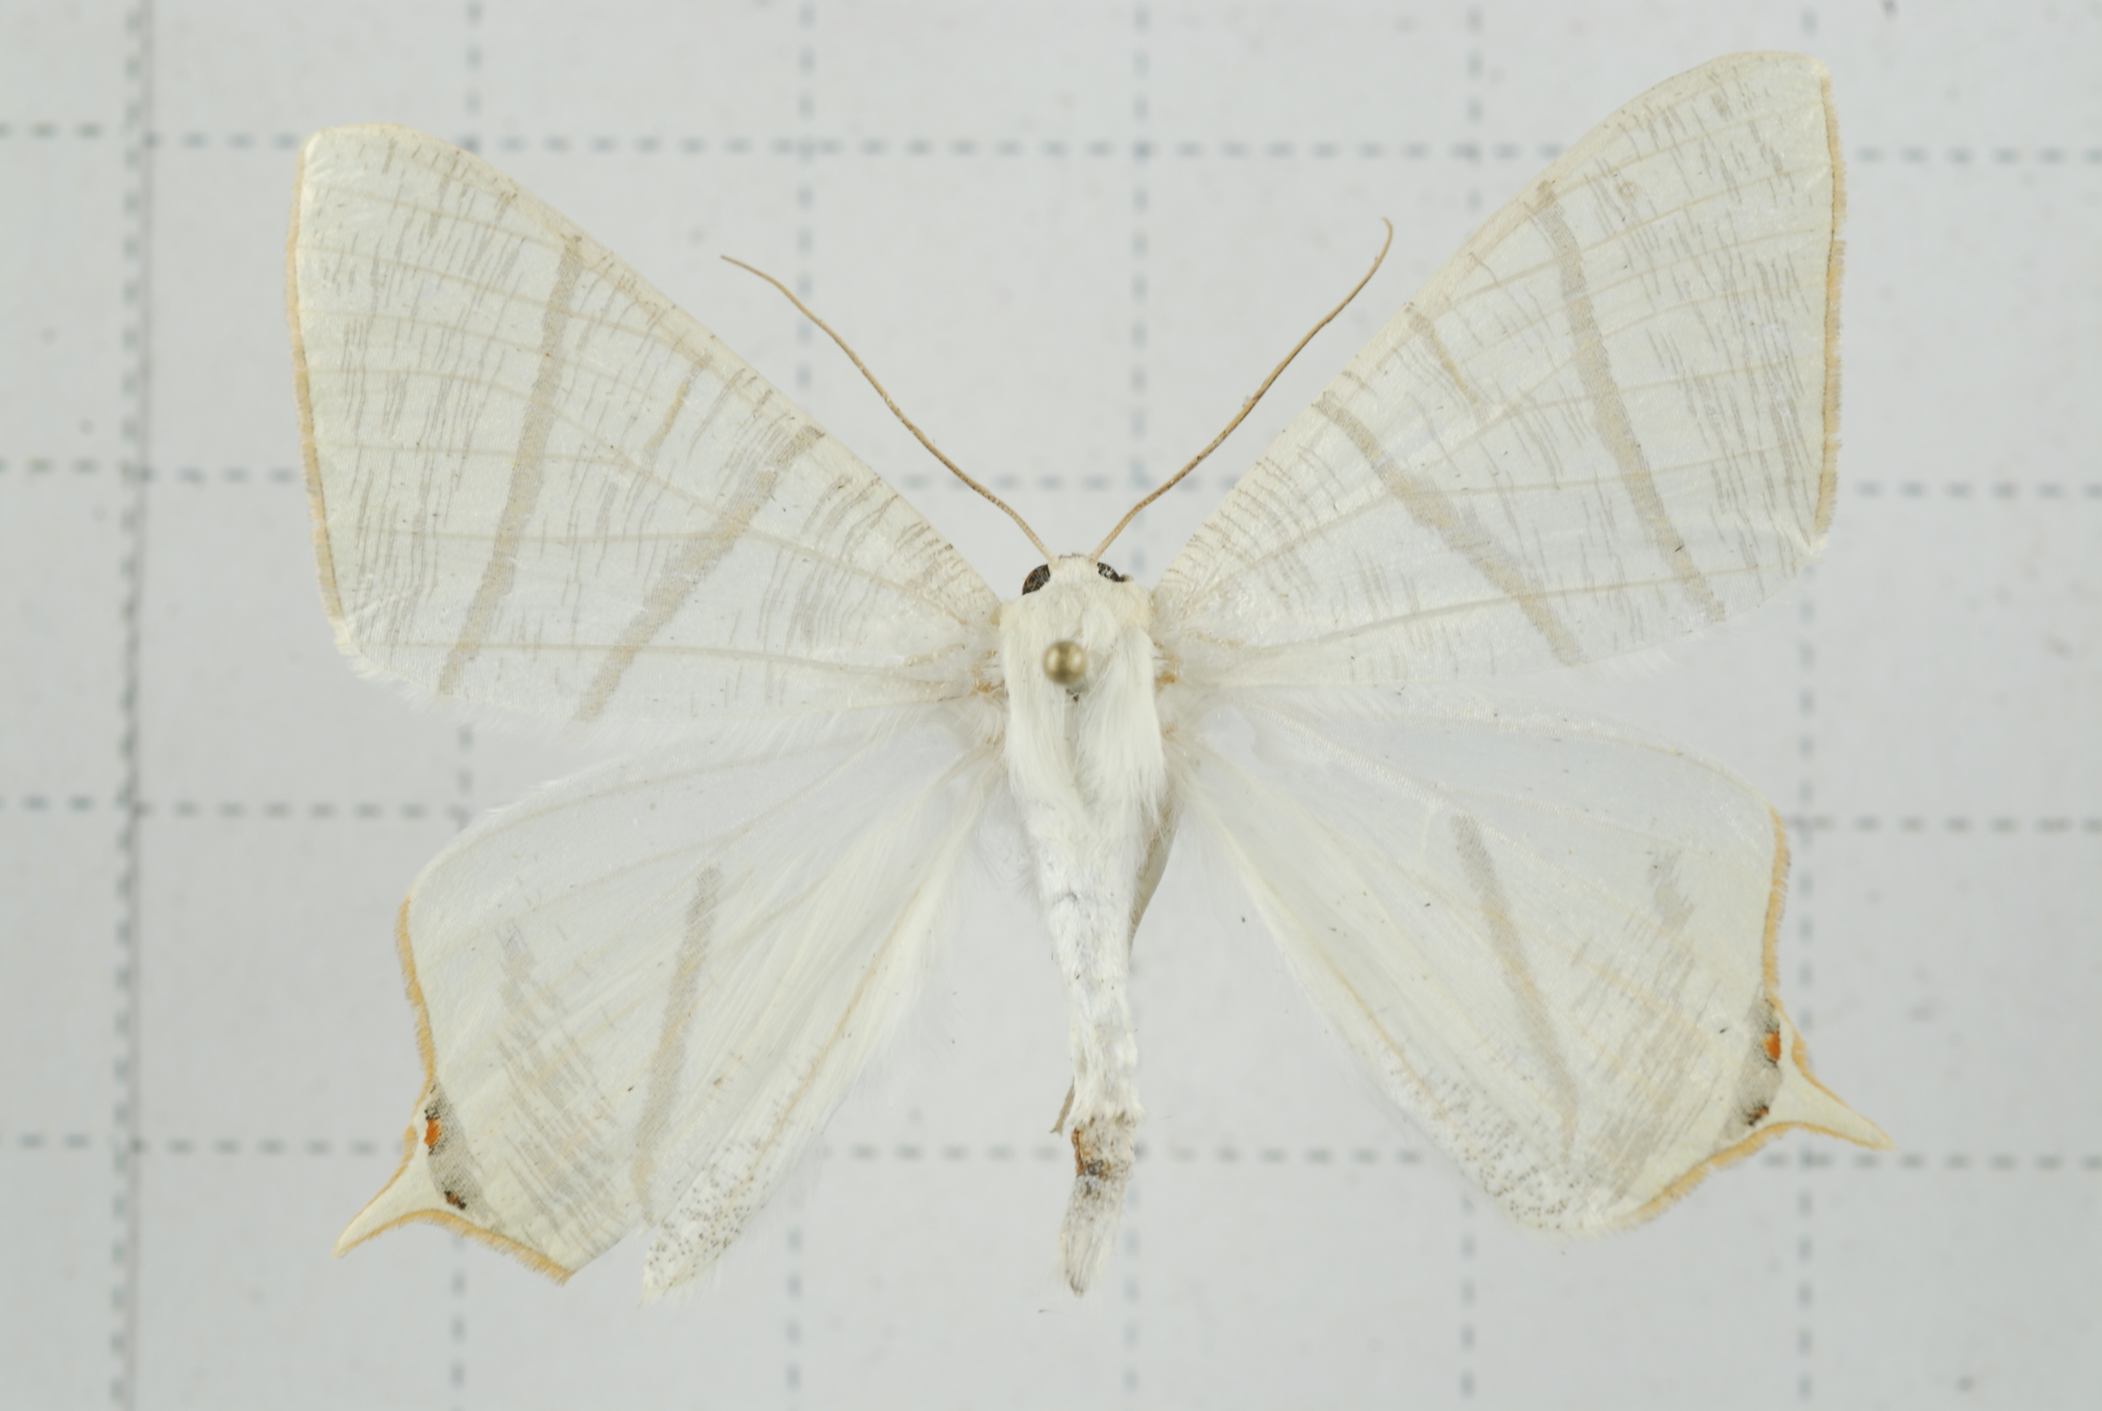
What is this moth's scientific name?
Ourapteryx pallidula
